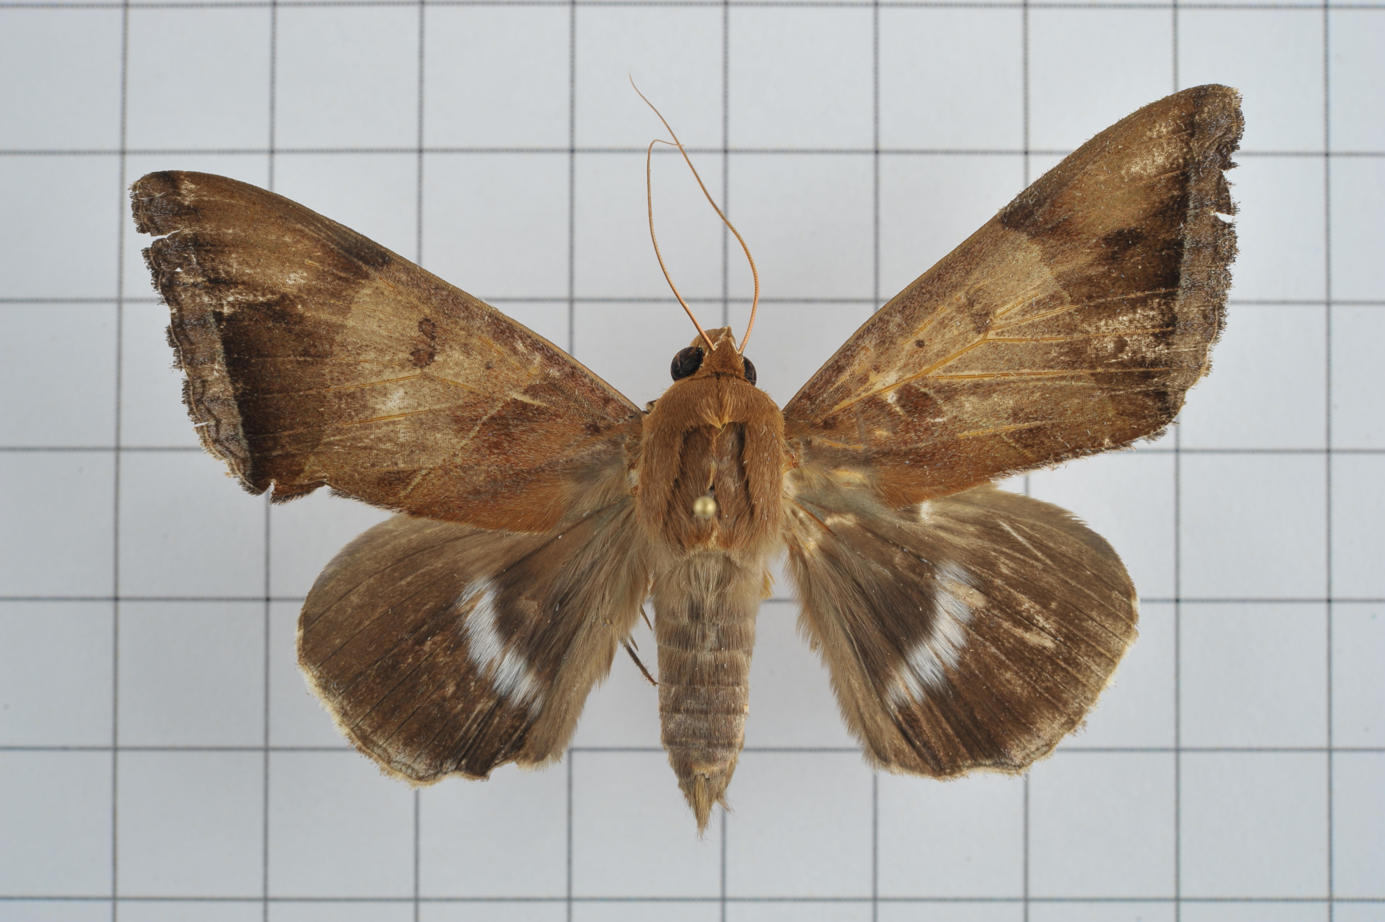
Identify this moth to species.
Artena dotata
